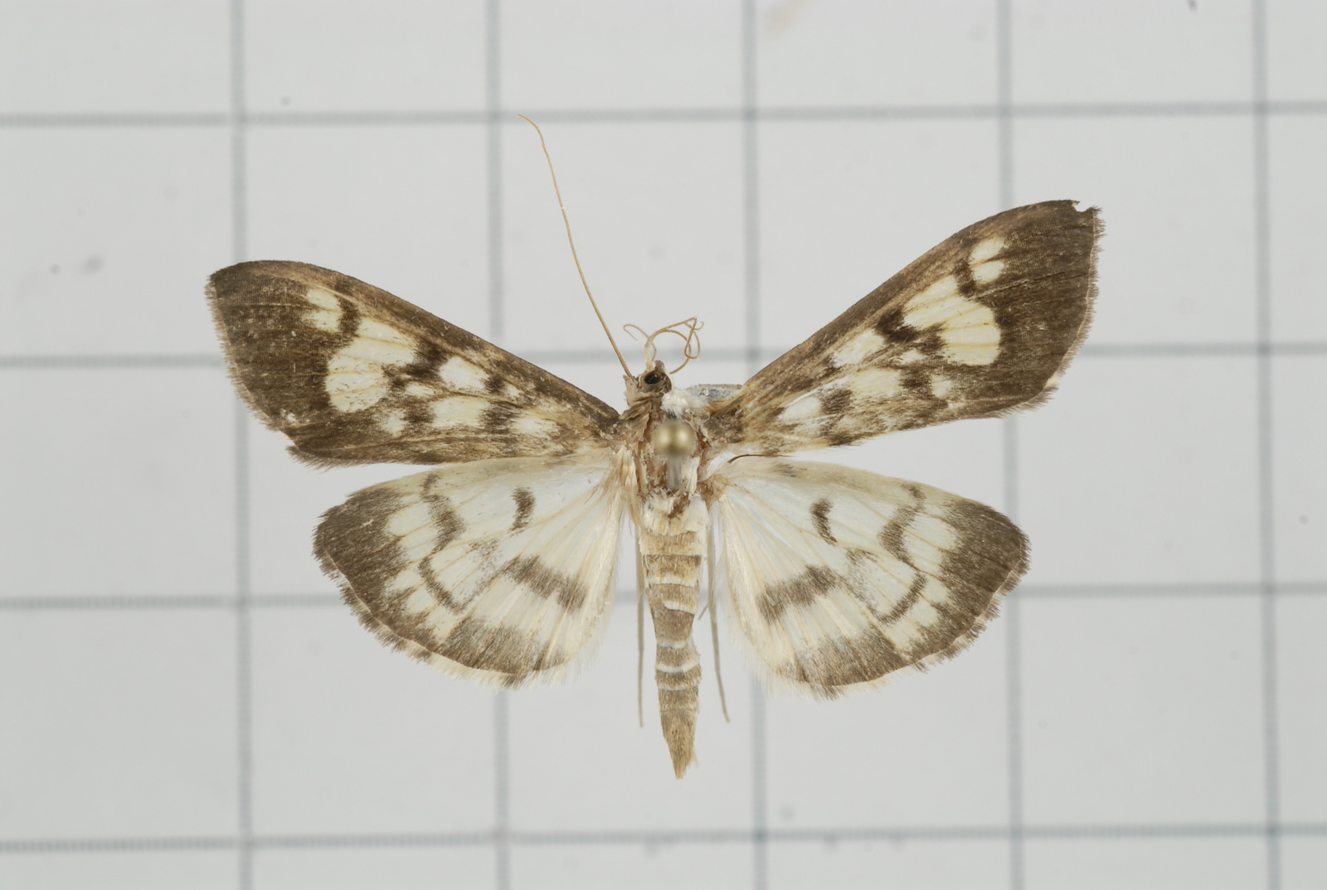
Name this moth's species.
Syllepte taiwanalis
